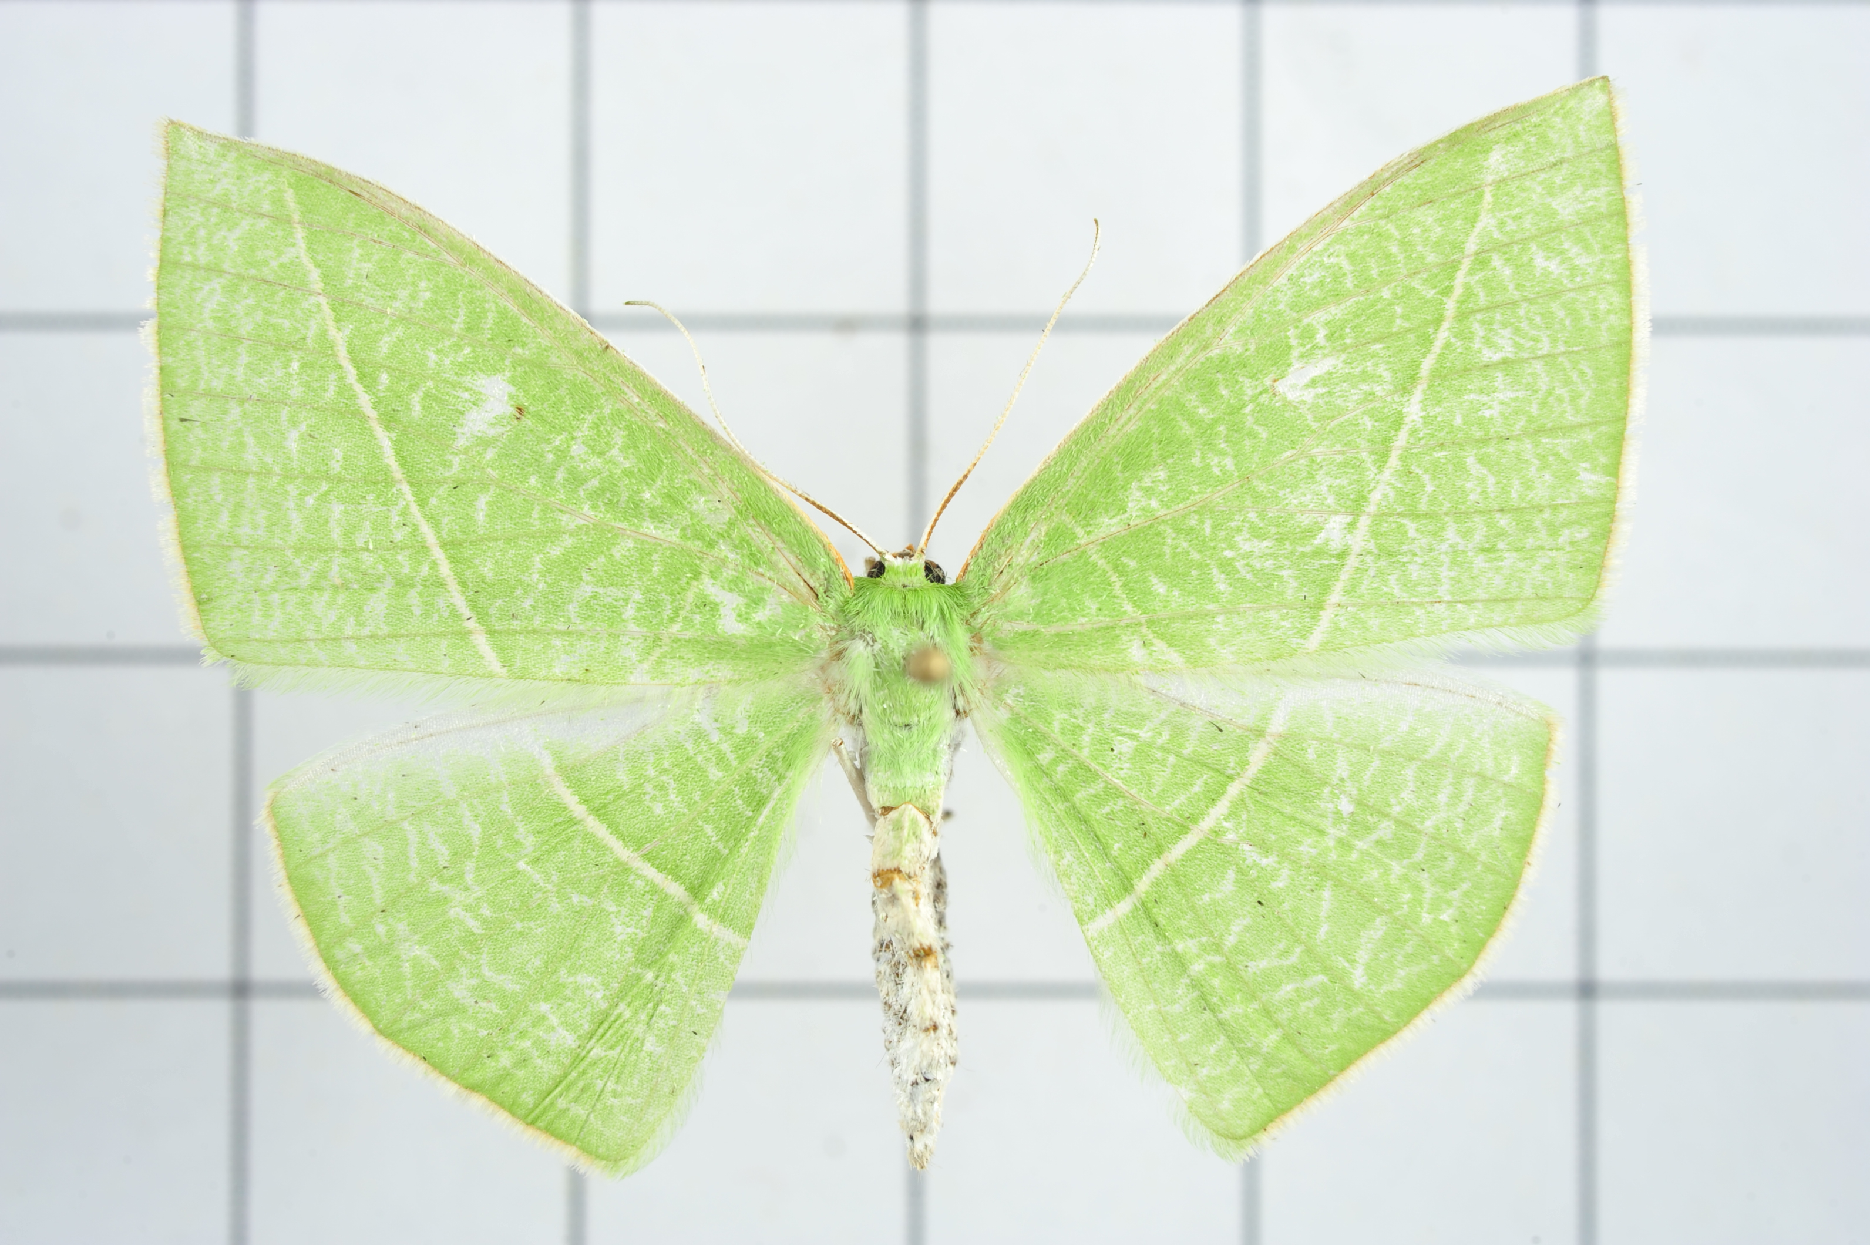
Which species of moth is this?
Tanaoctenia haliaria
